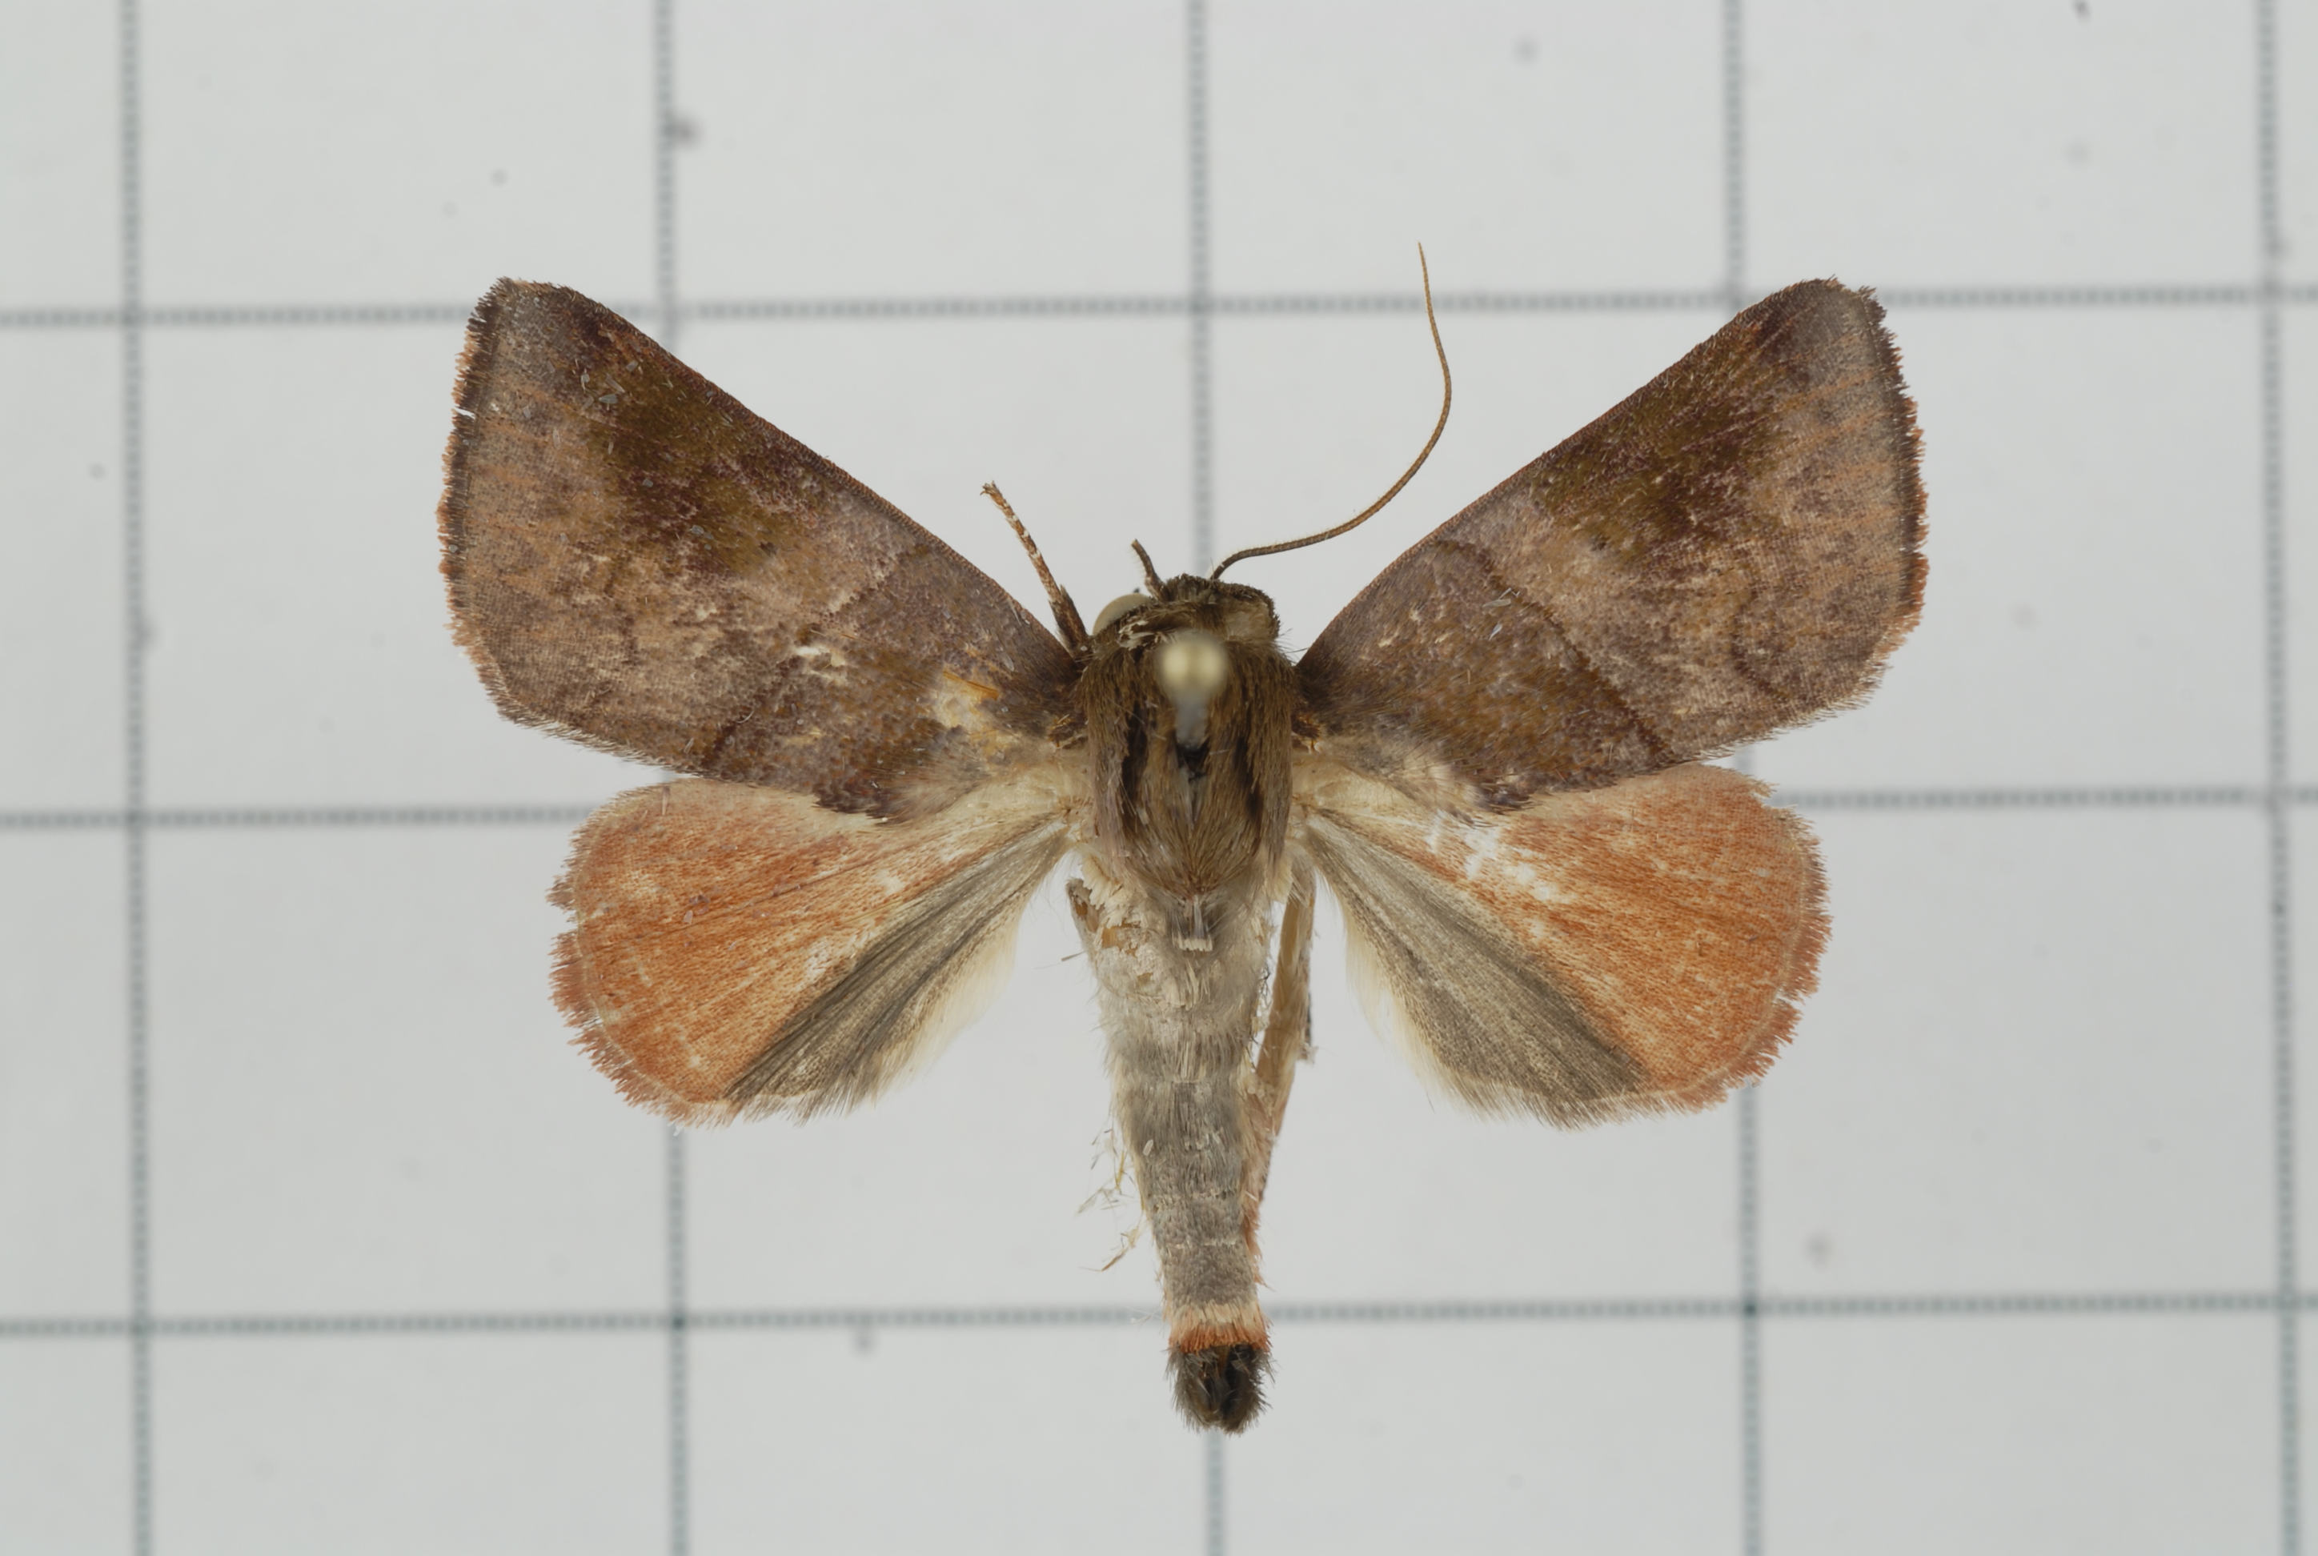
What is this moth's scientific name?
Xenochroa internifusca
